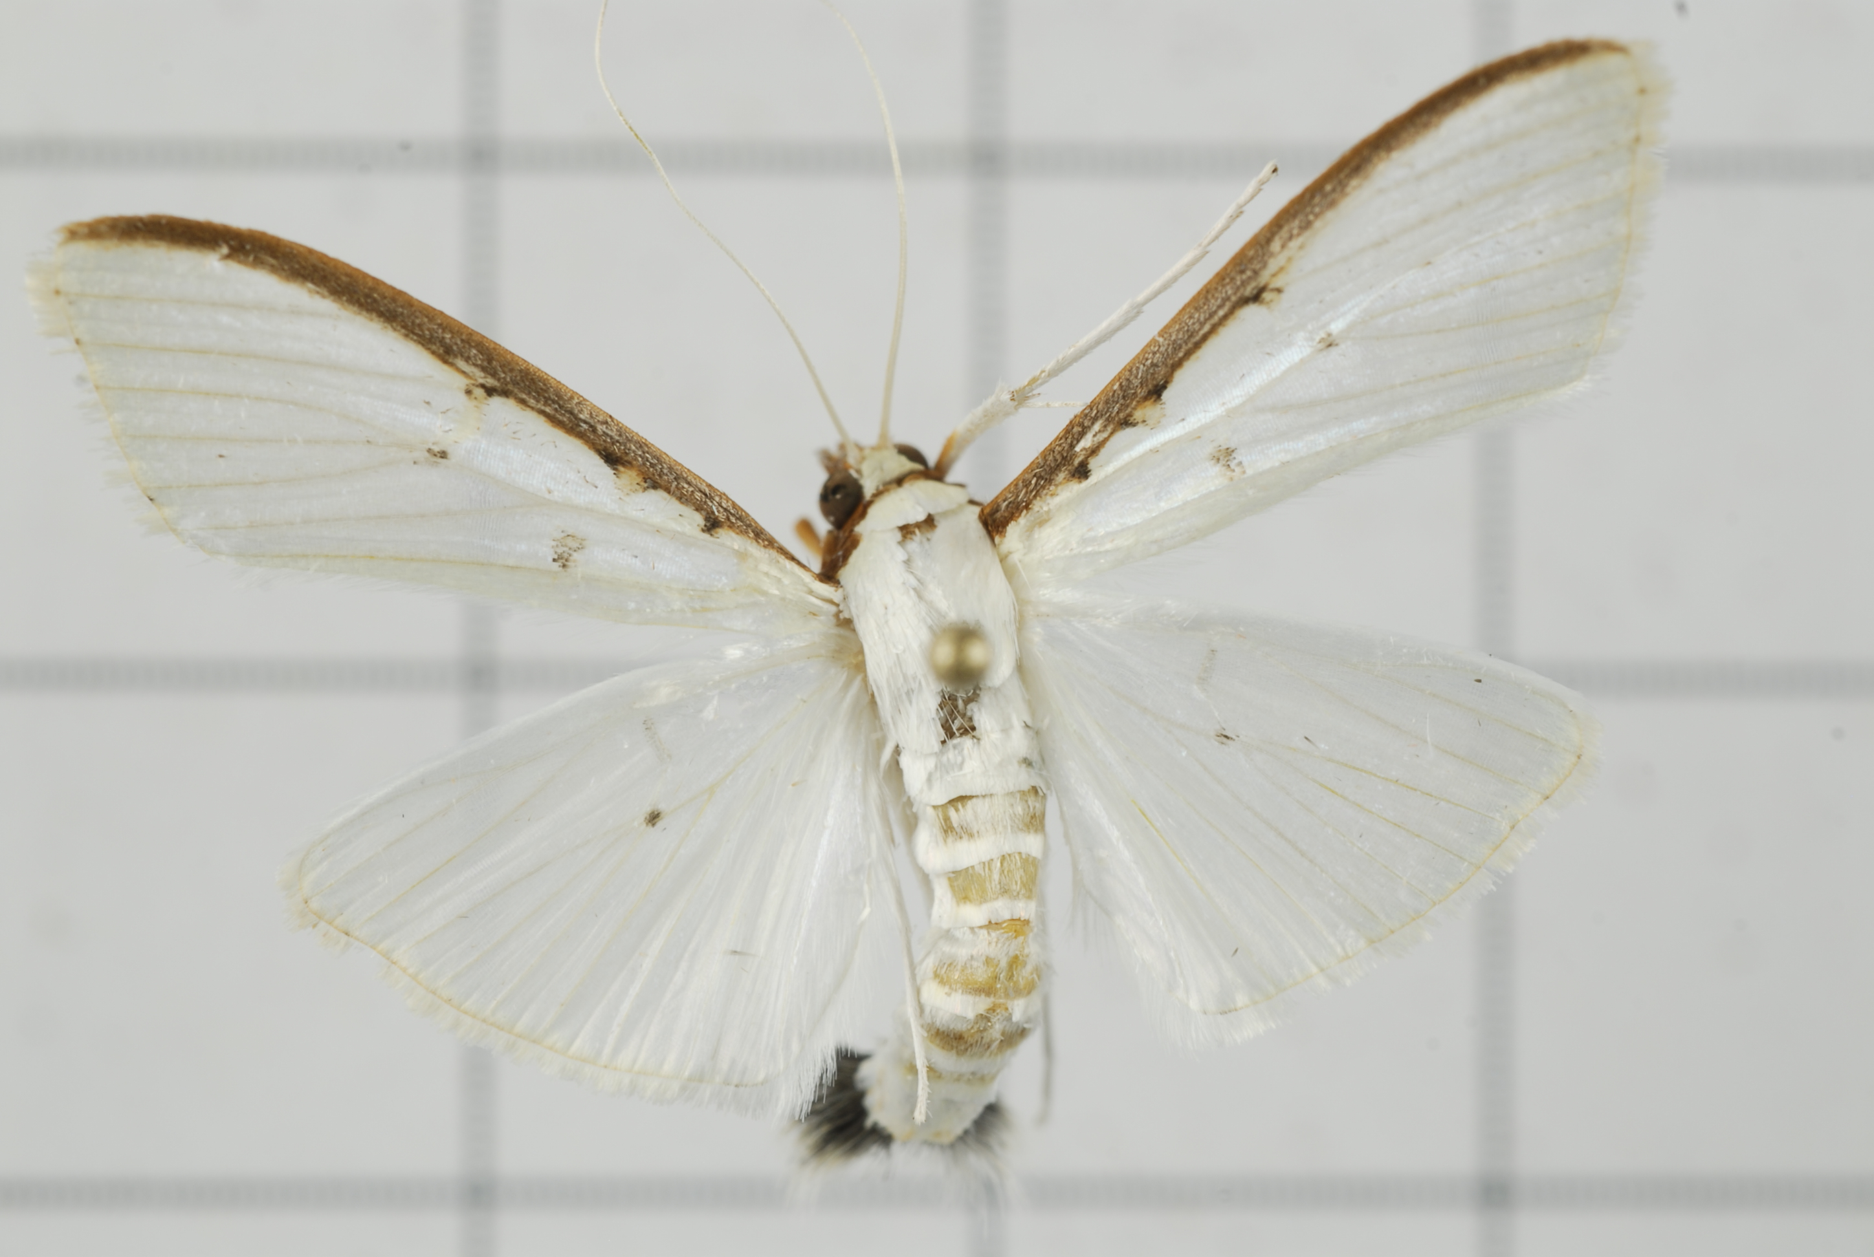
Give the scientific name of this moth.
Palpita asiaticalis
